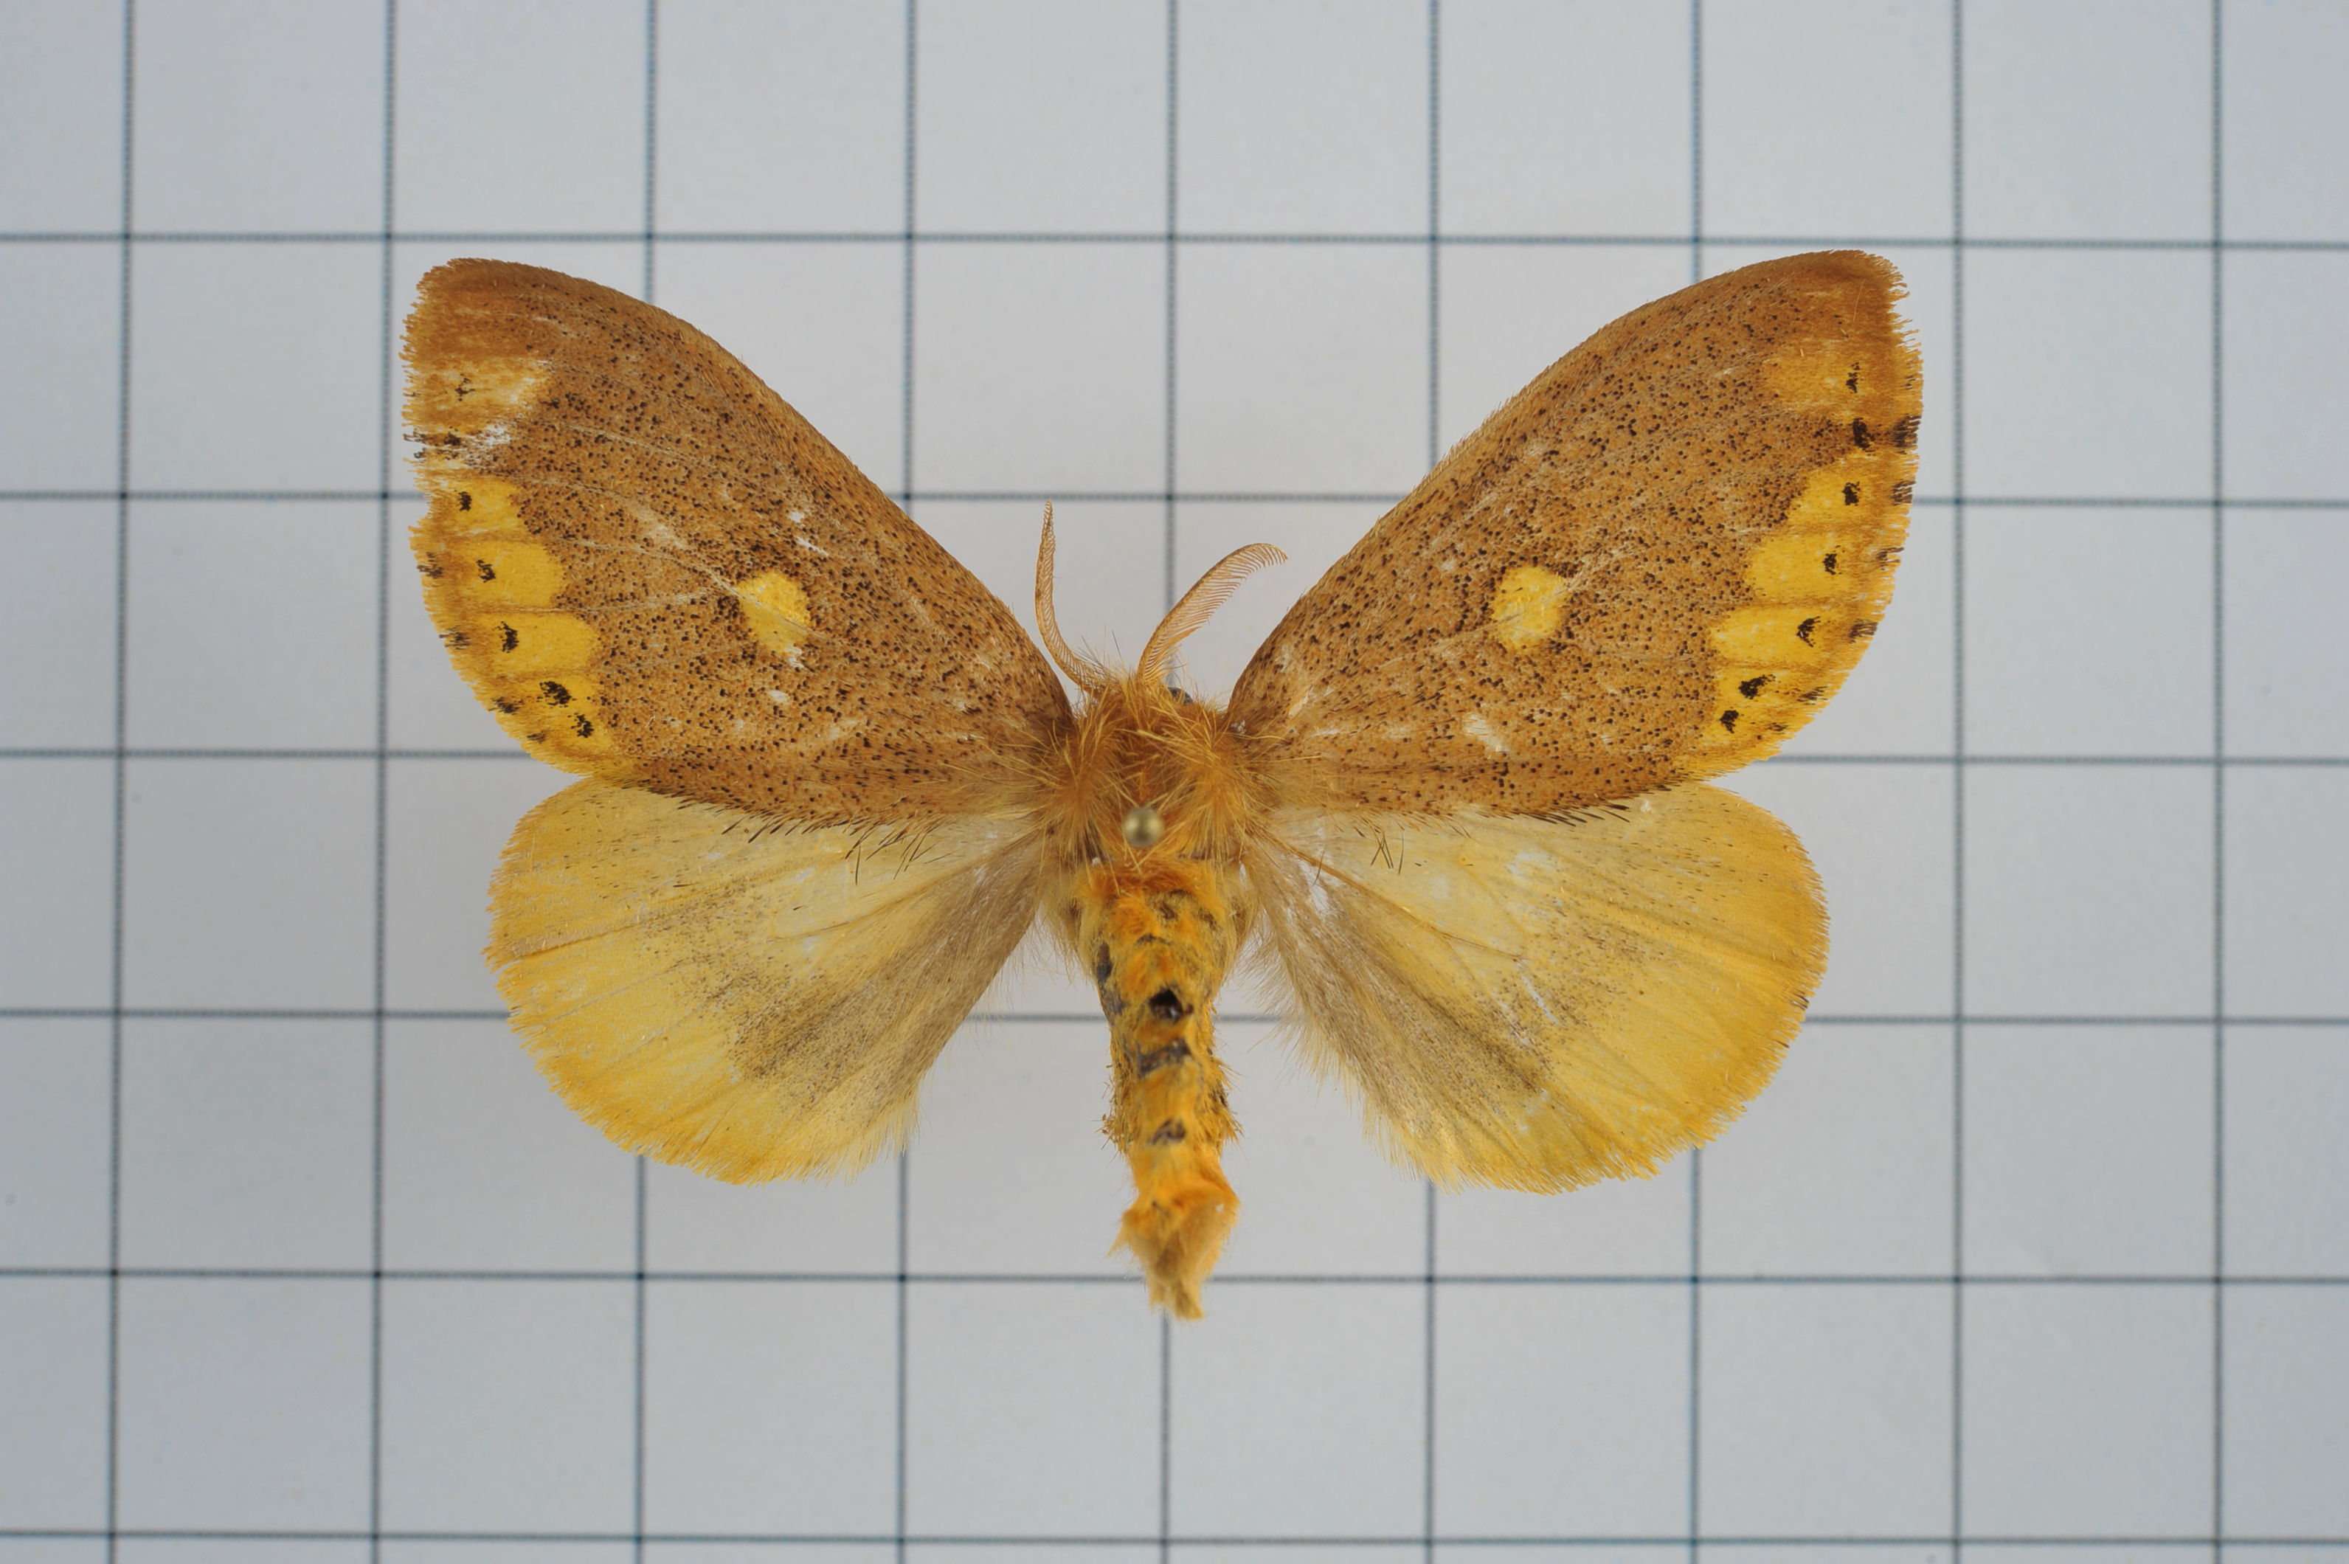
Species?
Nygmia marginata insulata
